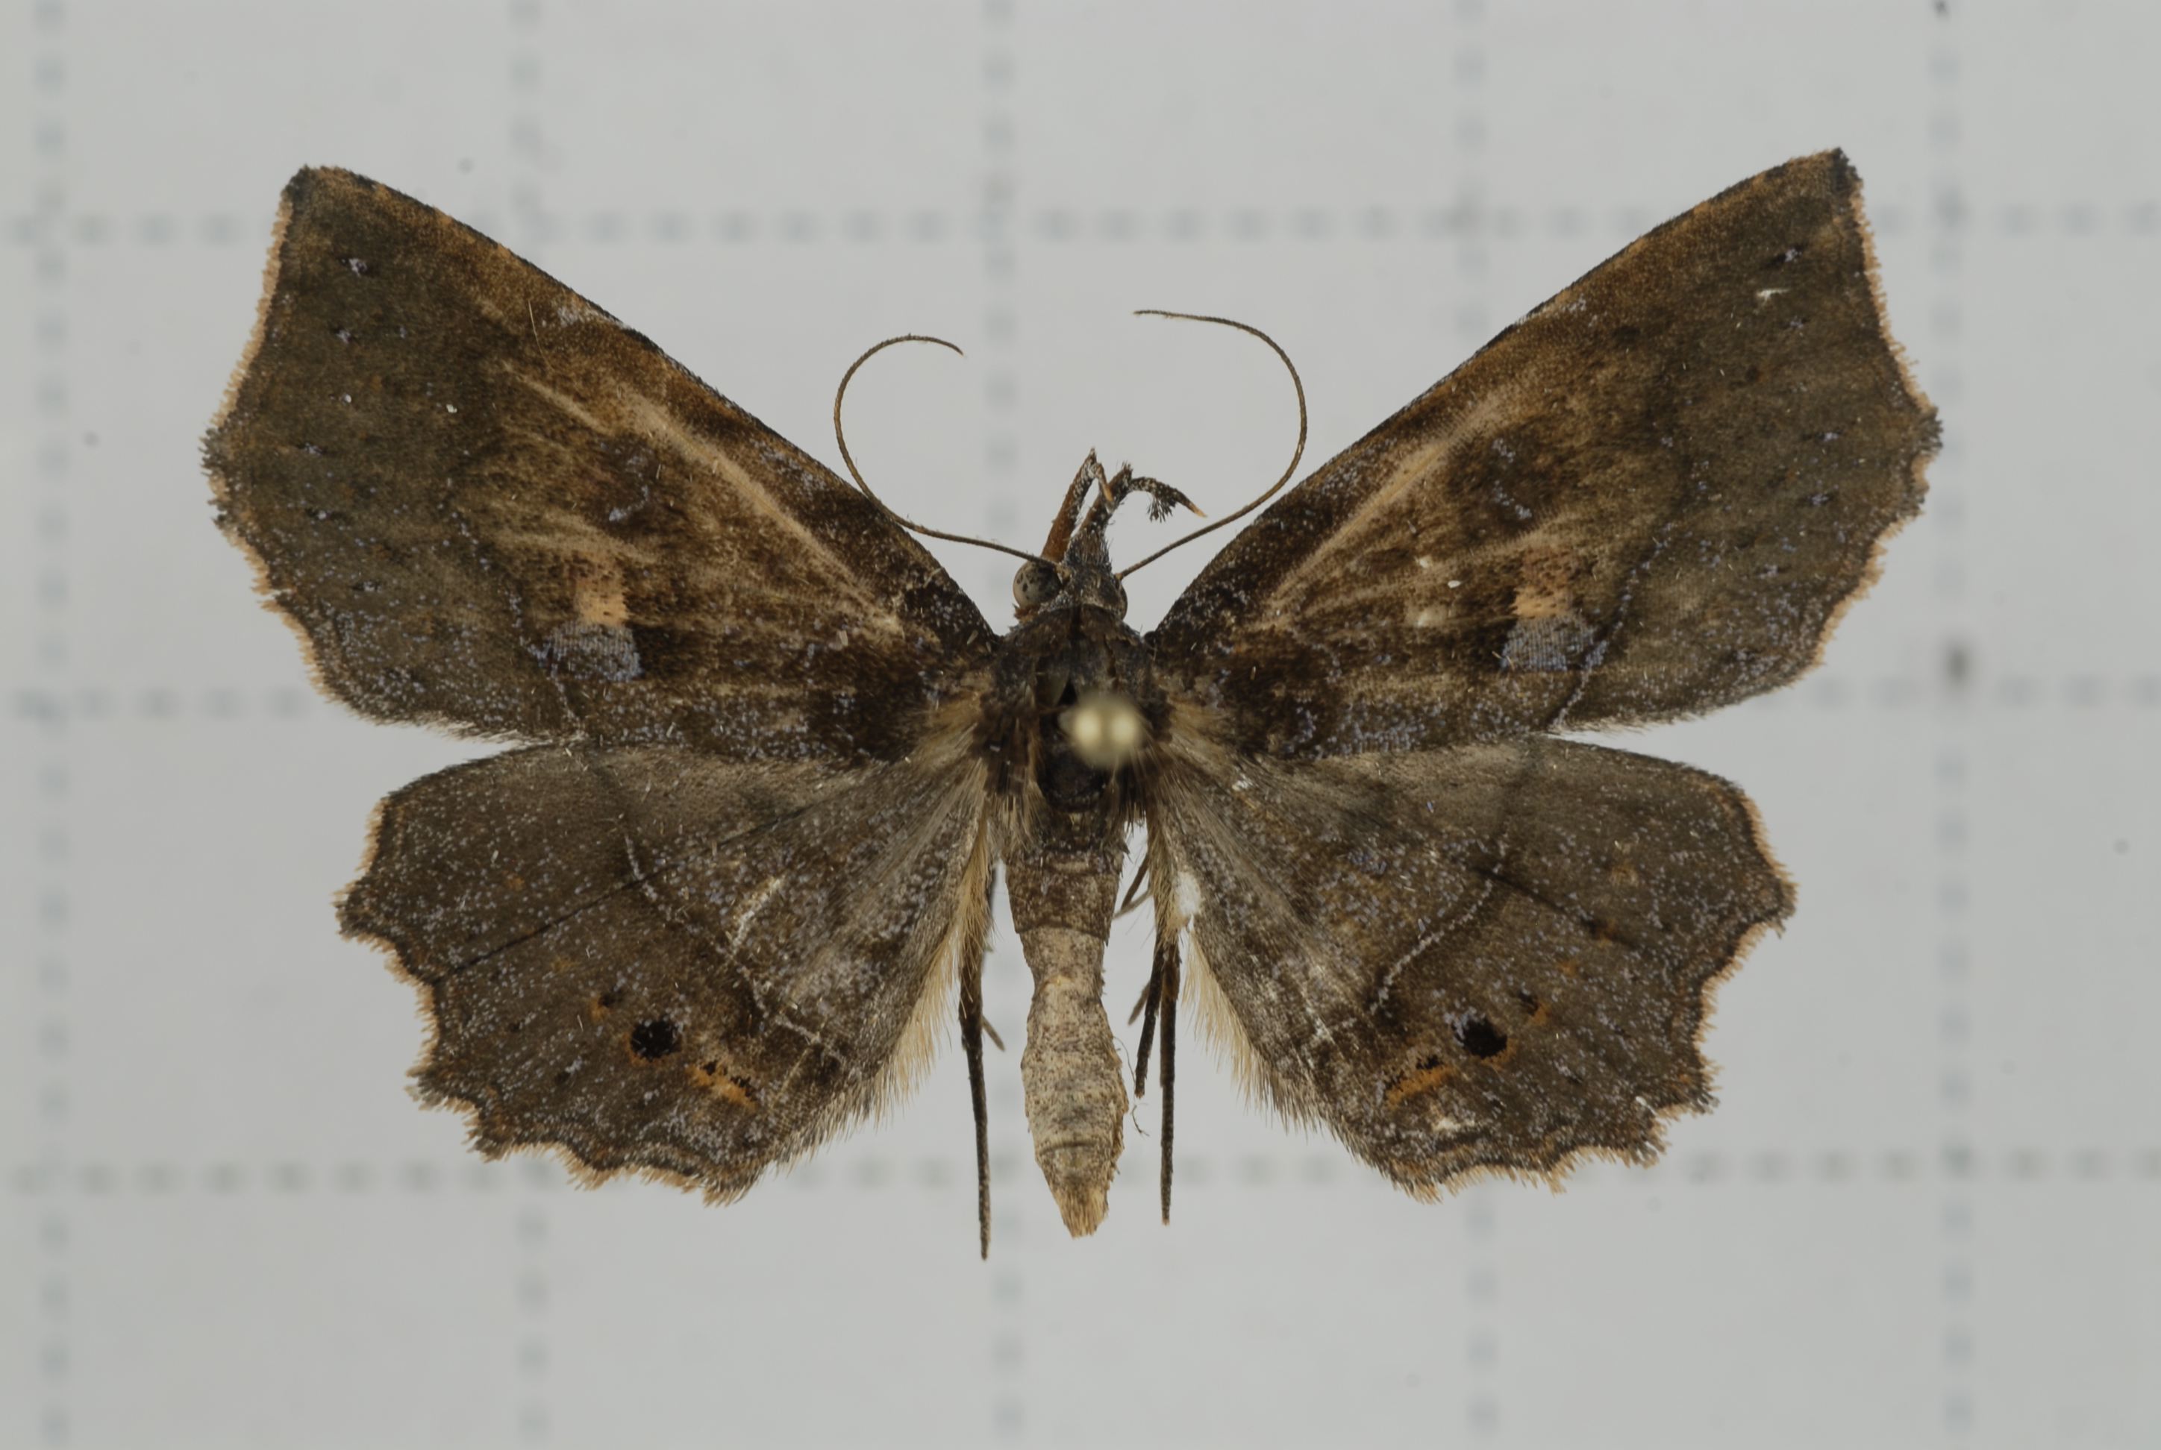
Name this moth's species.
Eutrogia morosa
